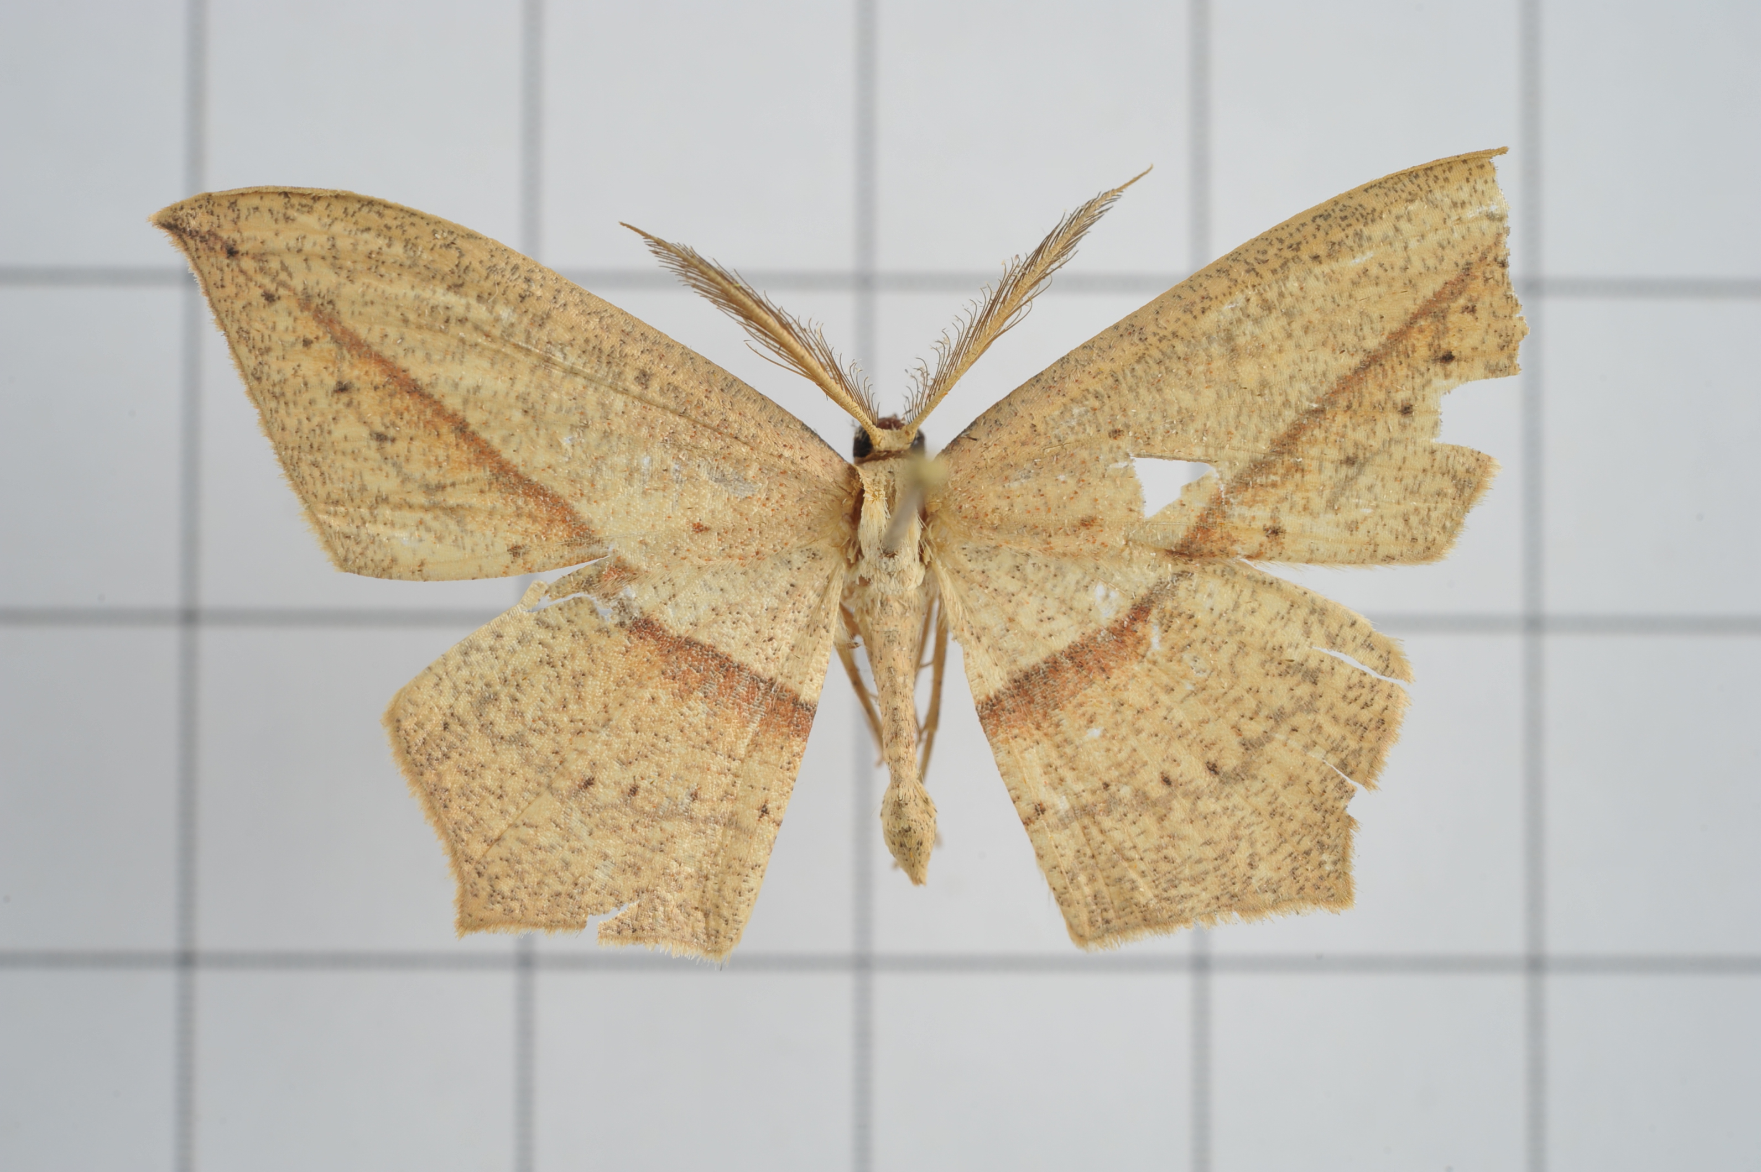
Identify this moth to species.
Timandra stueningi
